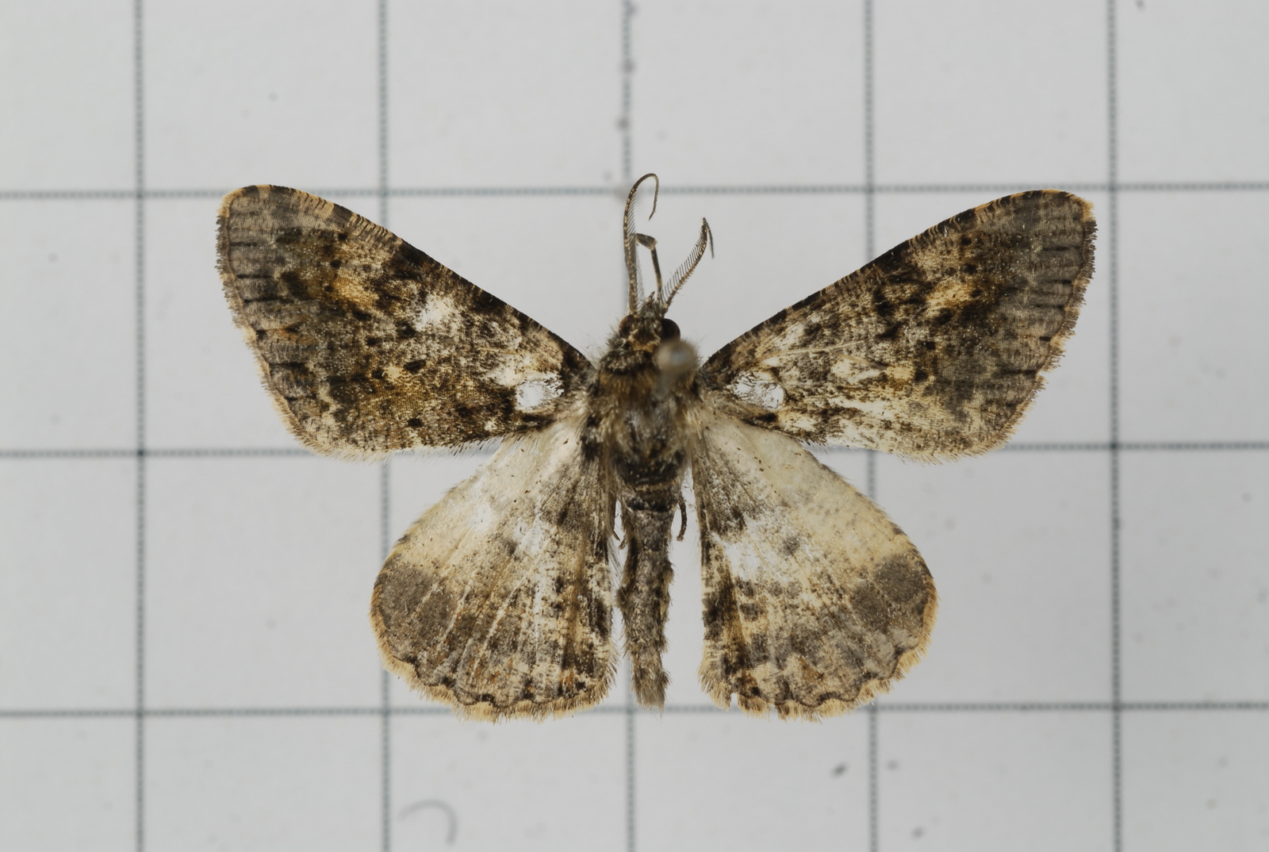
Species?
Alcis taiwanovariegata
